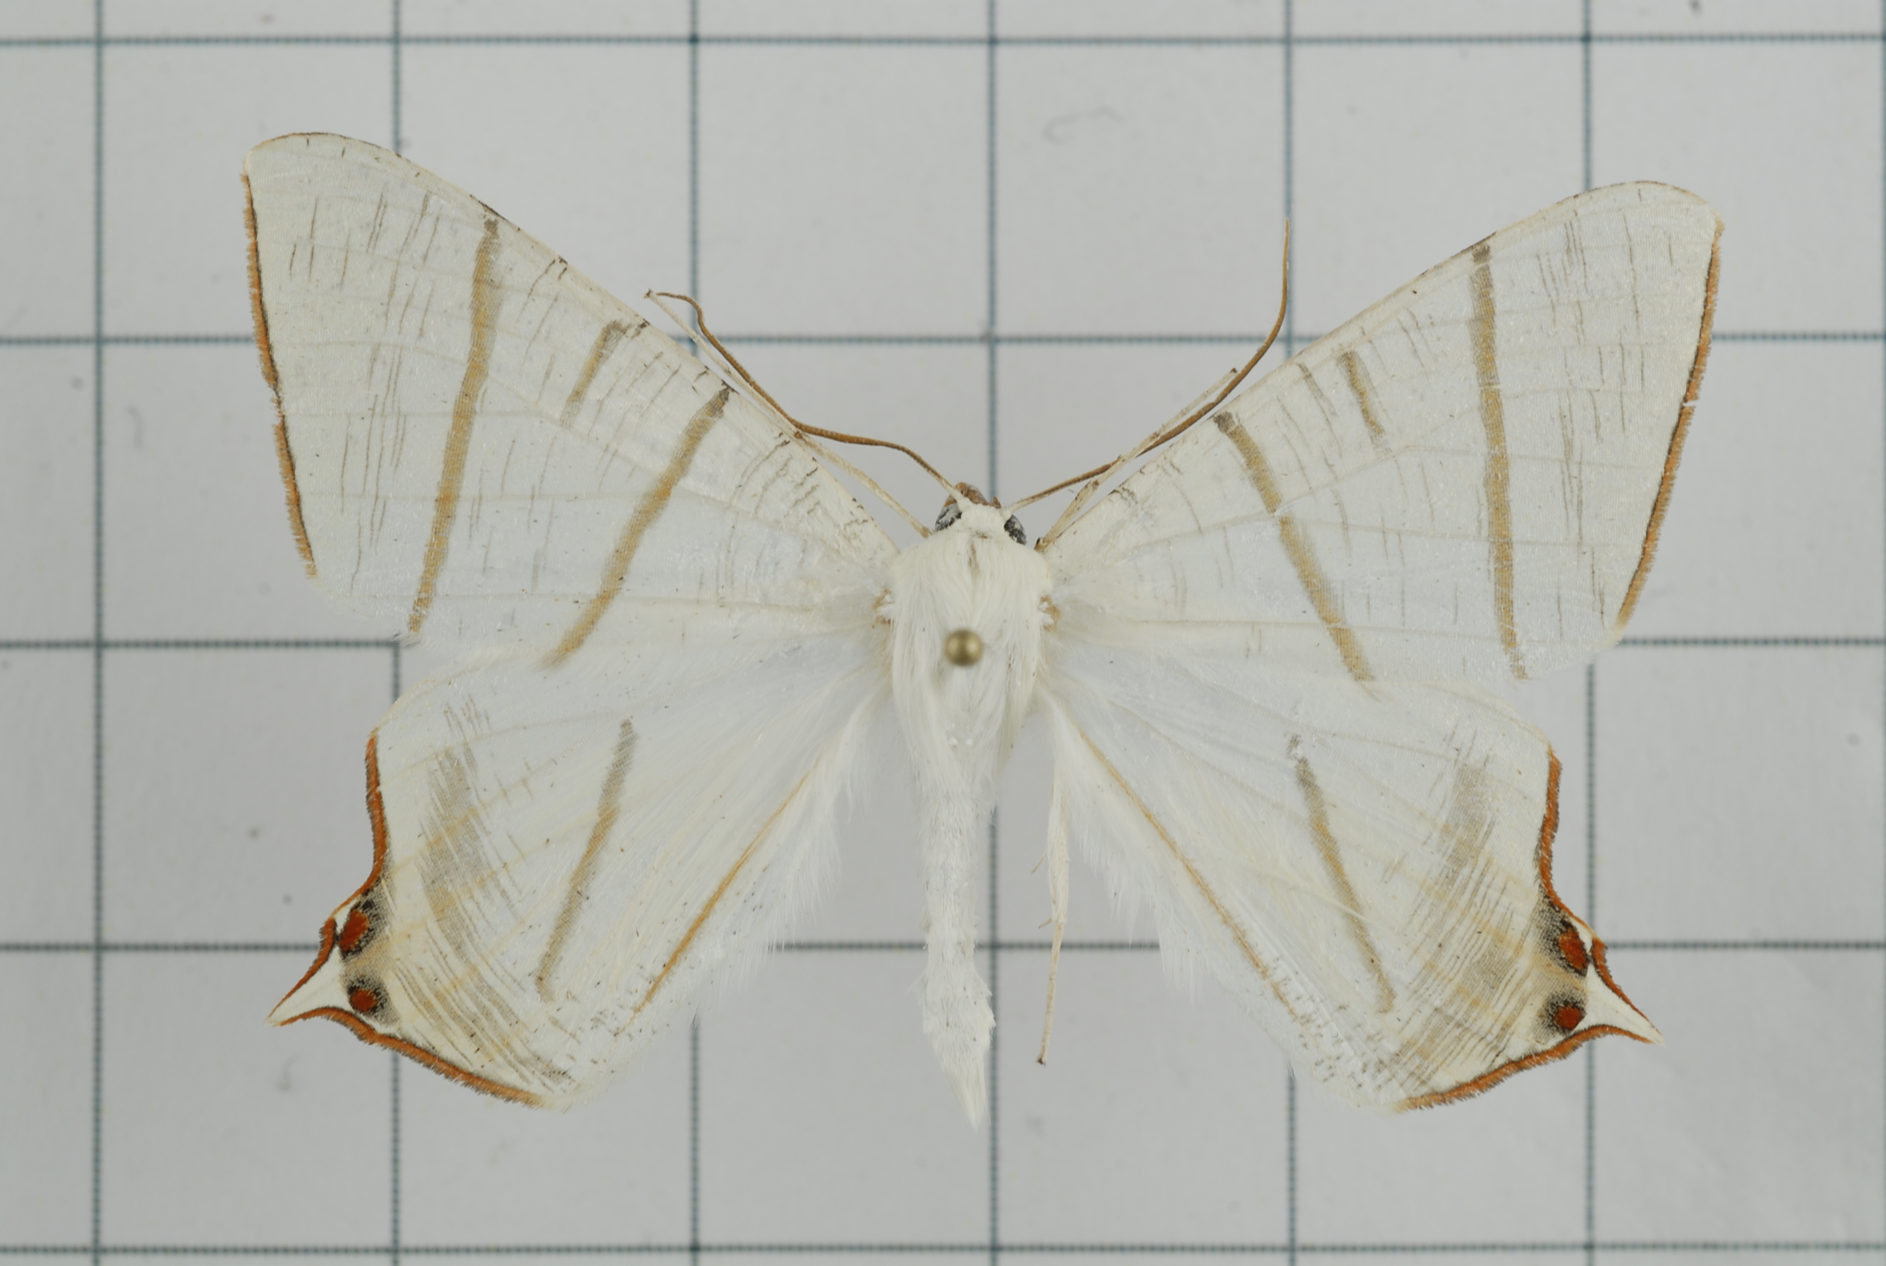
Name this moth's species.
Ourapteryx yerburii virescens
